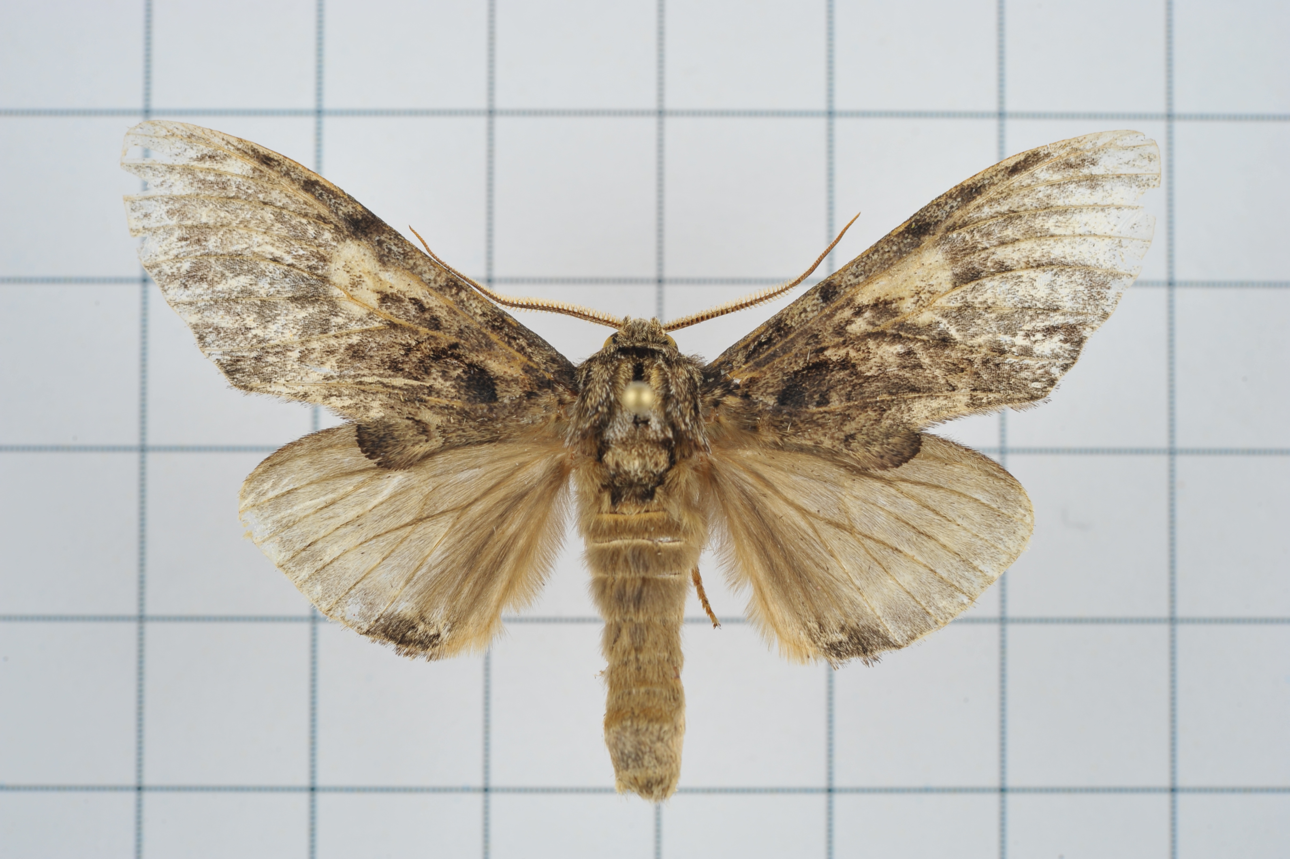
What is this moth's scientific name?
Rachiades lichenicolor albimaculata
